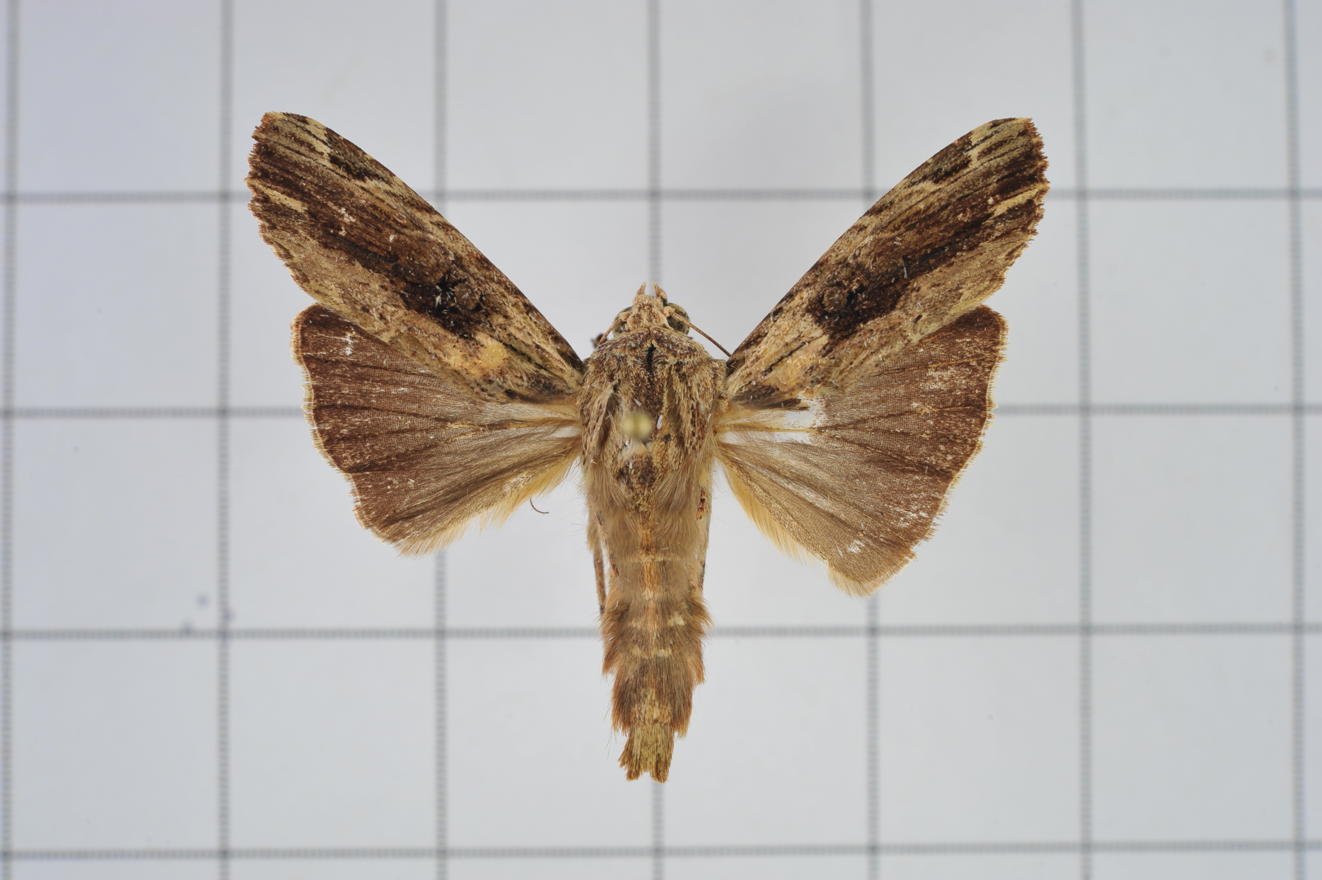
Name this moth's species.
Magusa tenebrosa
